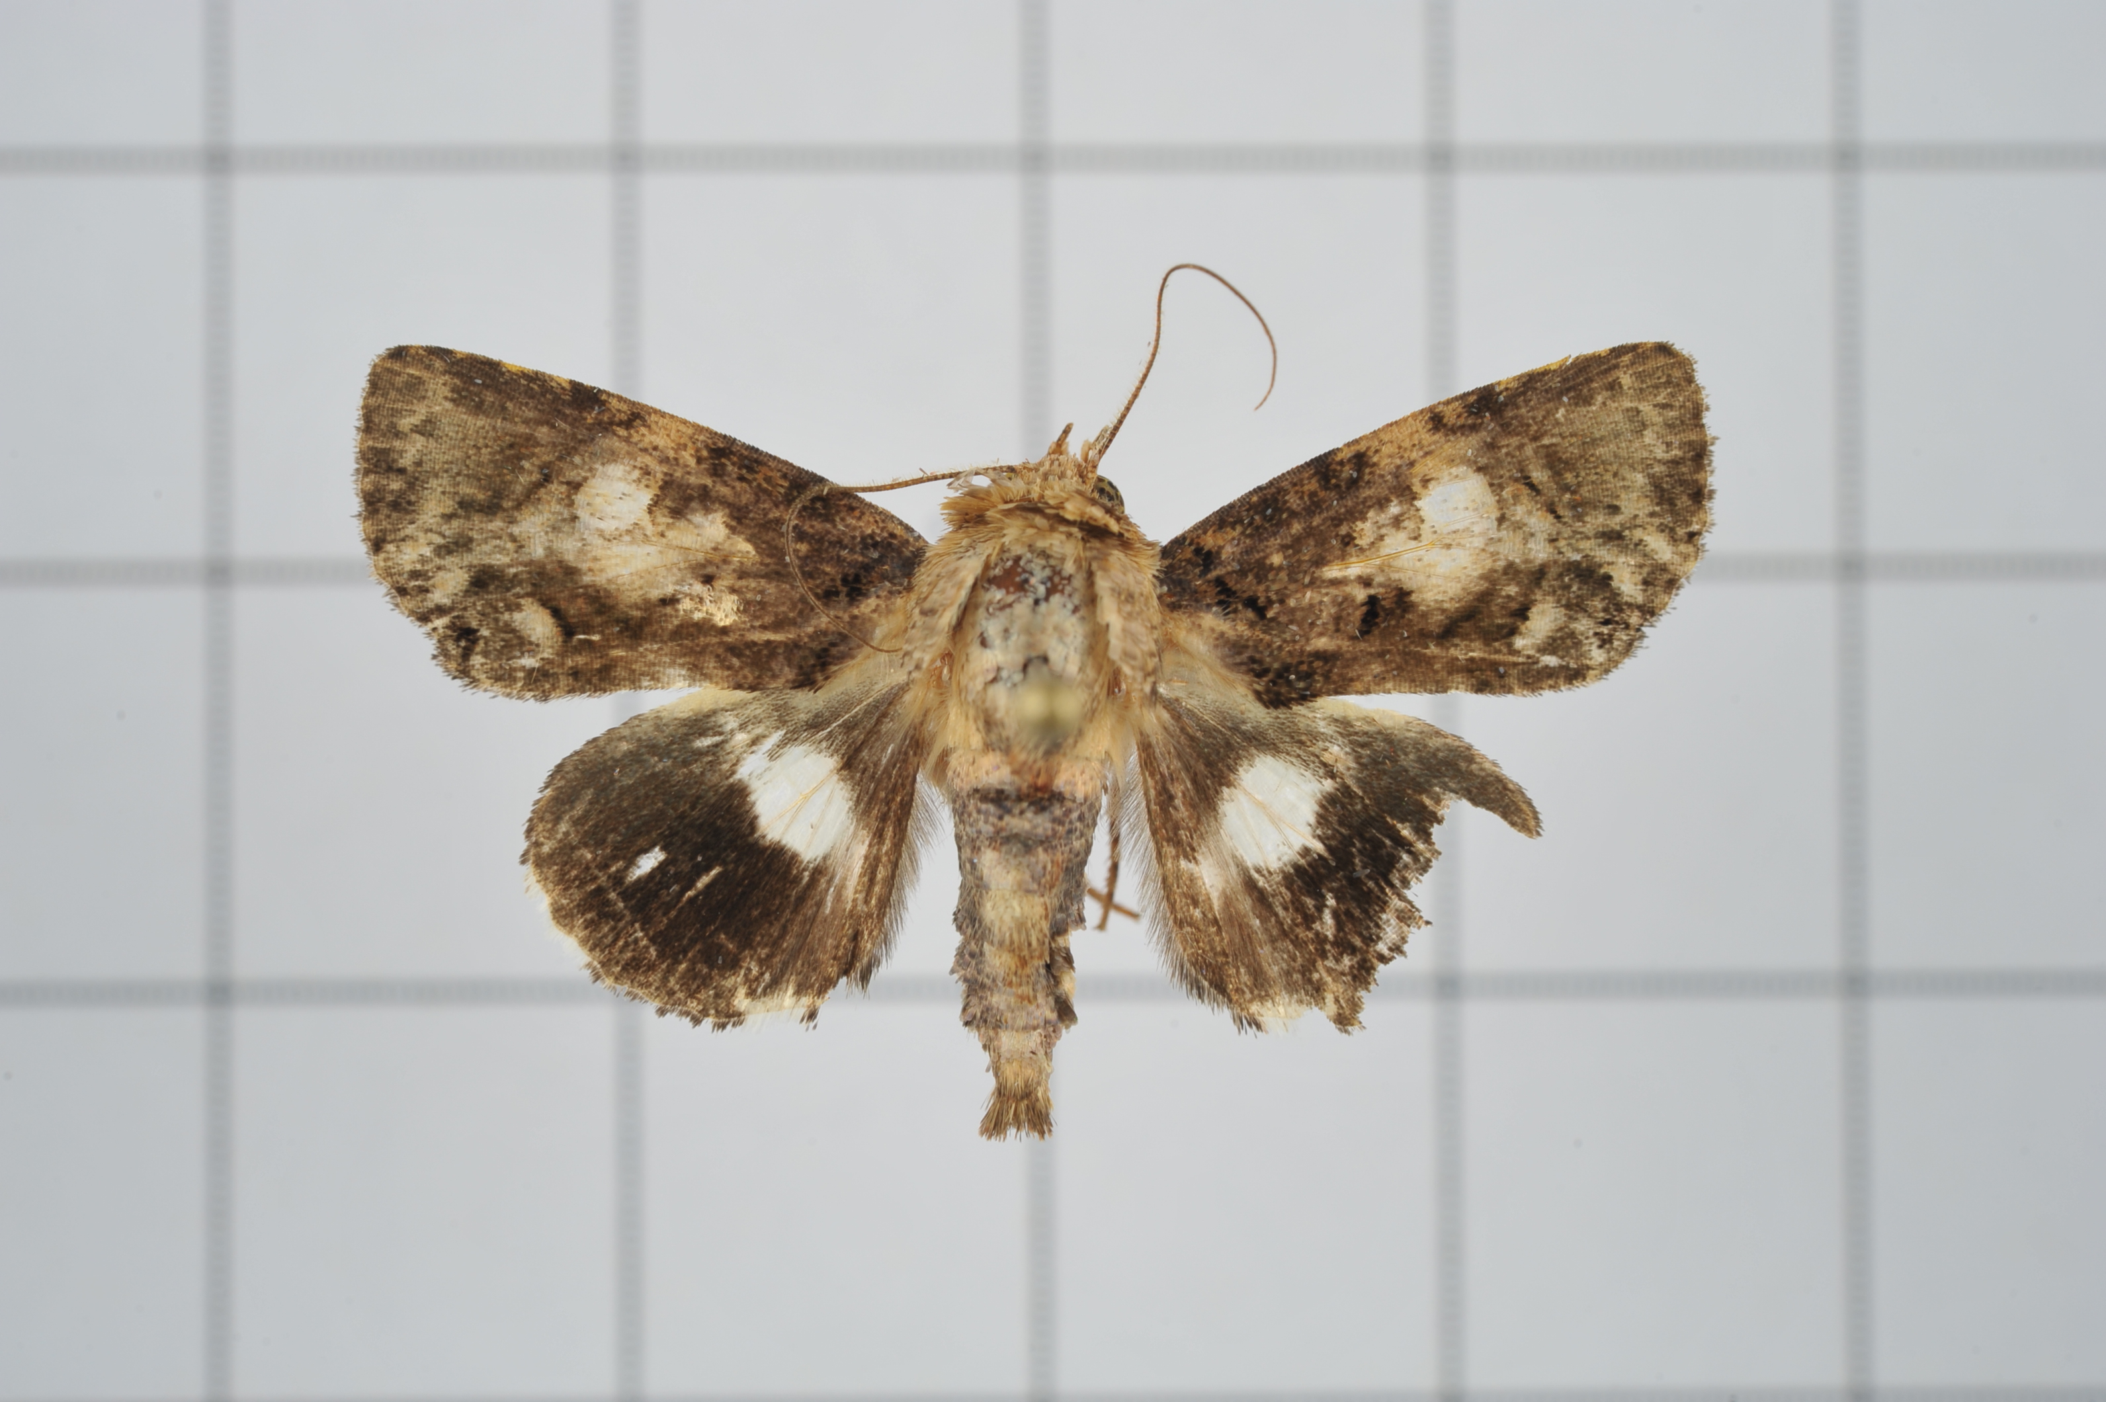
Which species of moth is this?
Ecpatia longinquua
